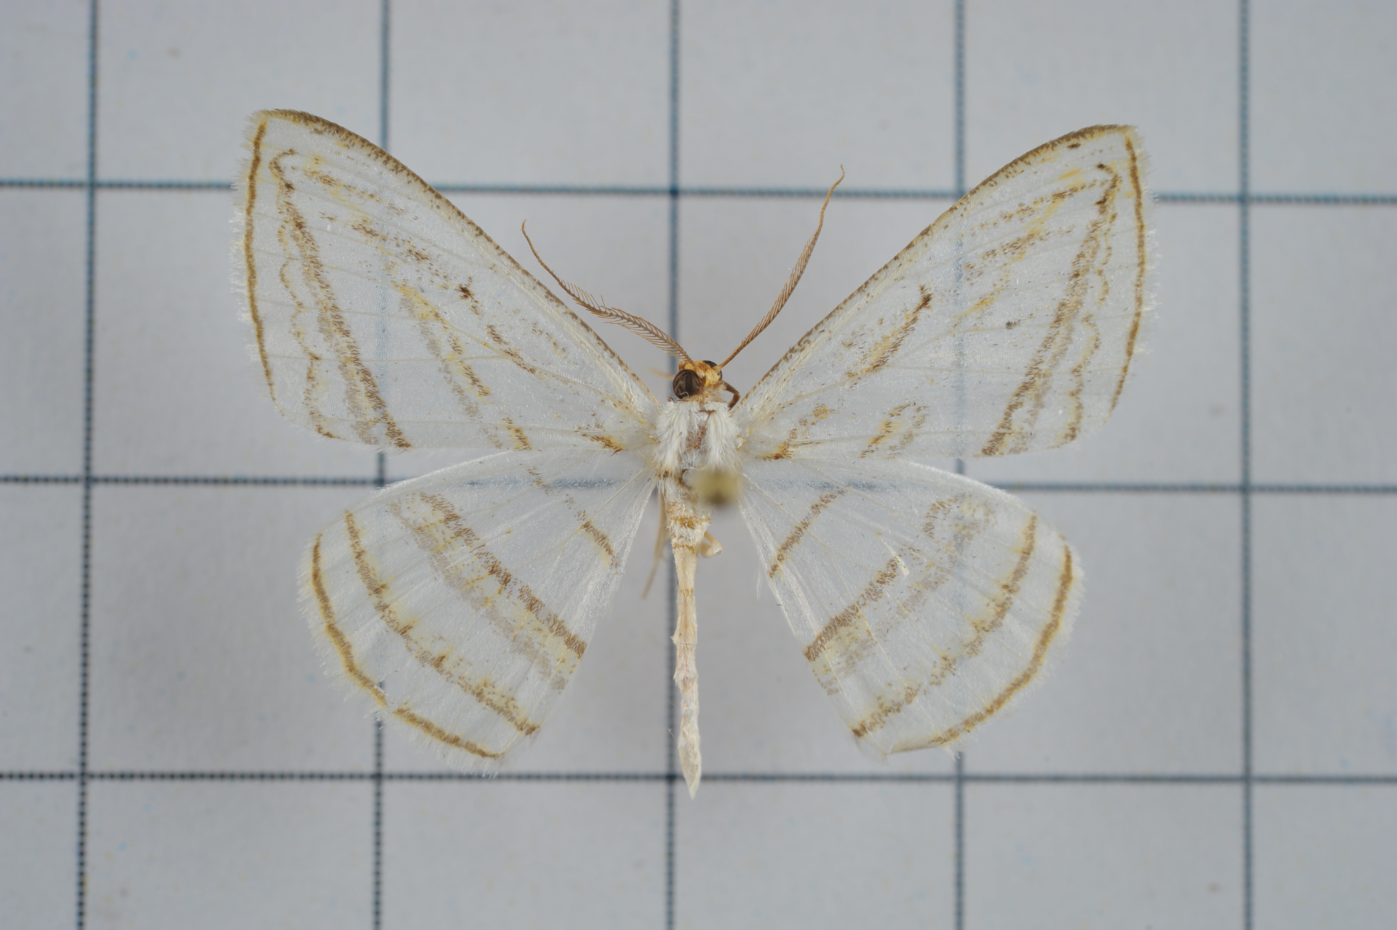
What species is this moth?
Orthocabera sericea sericea
